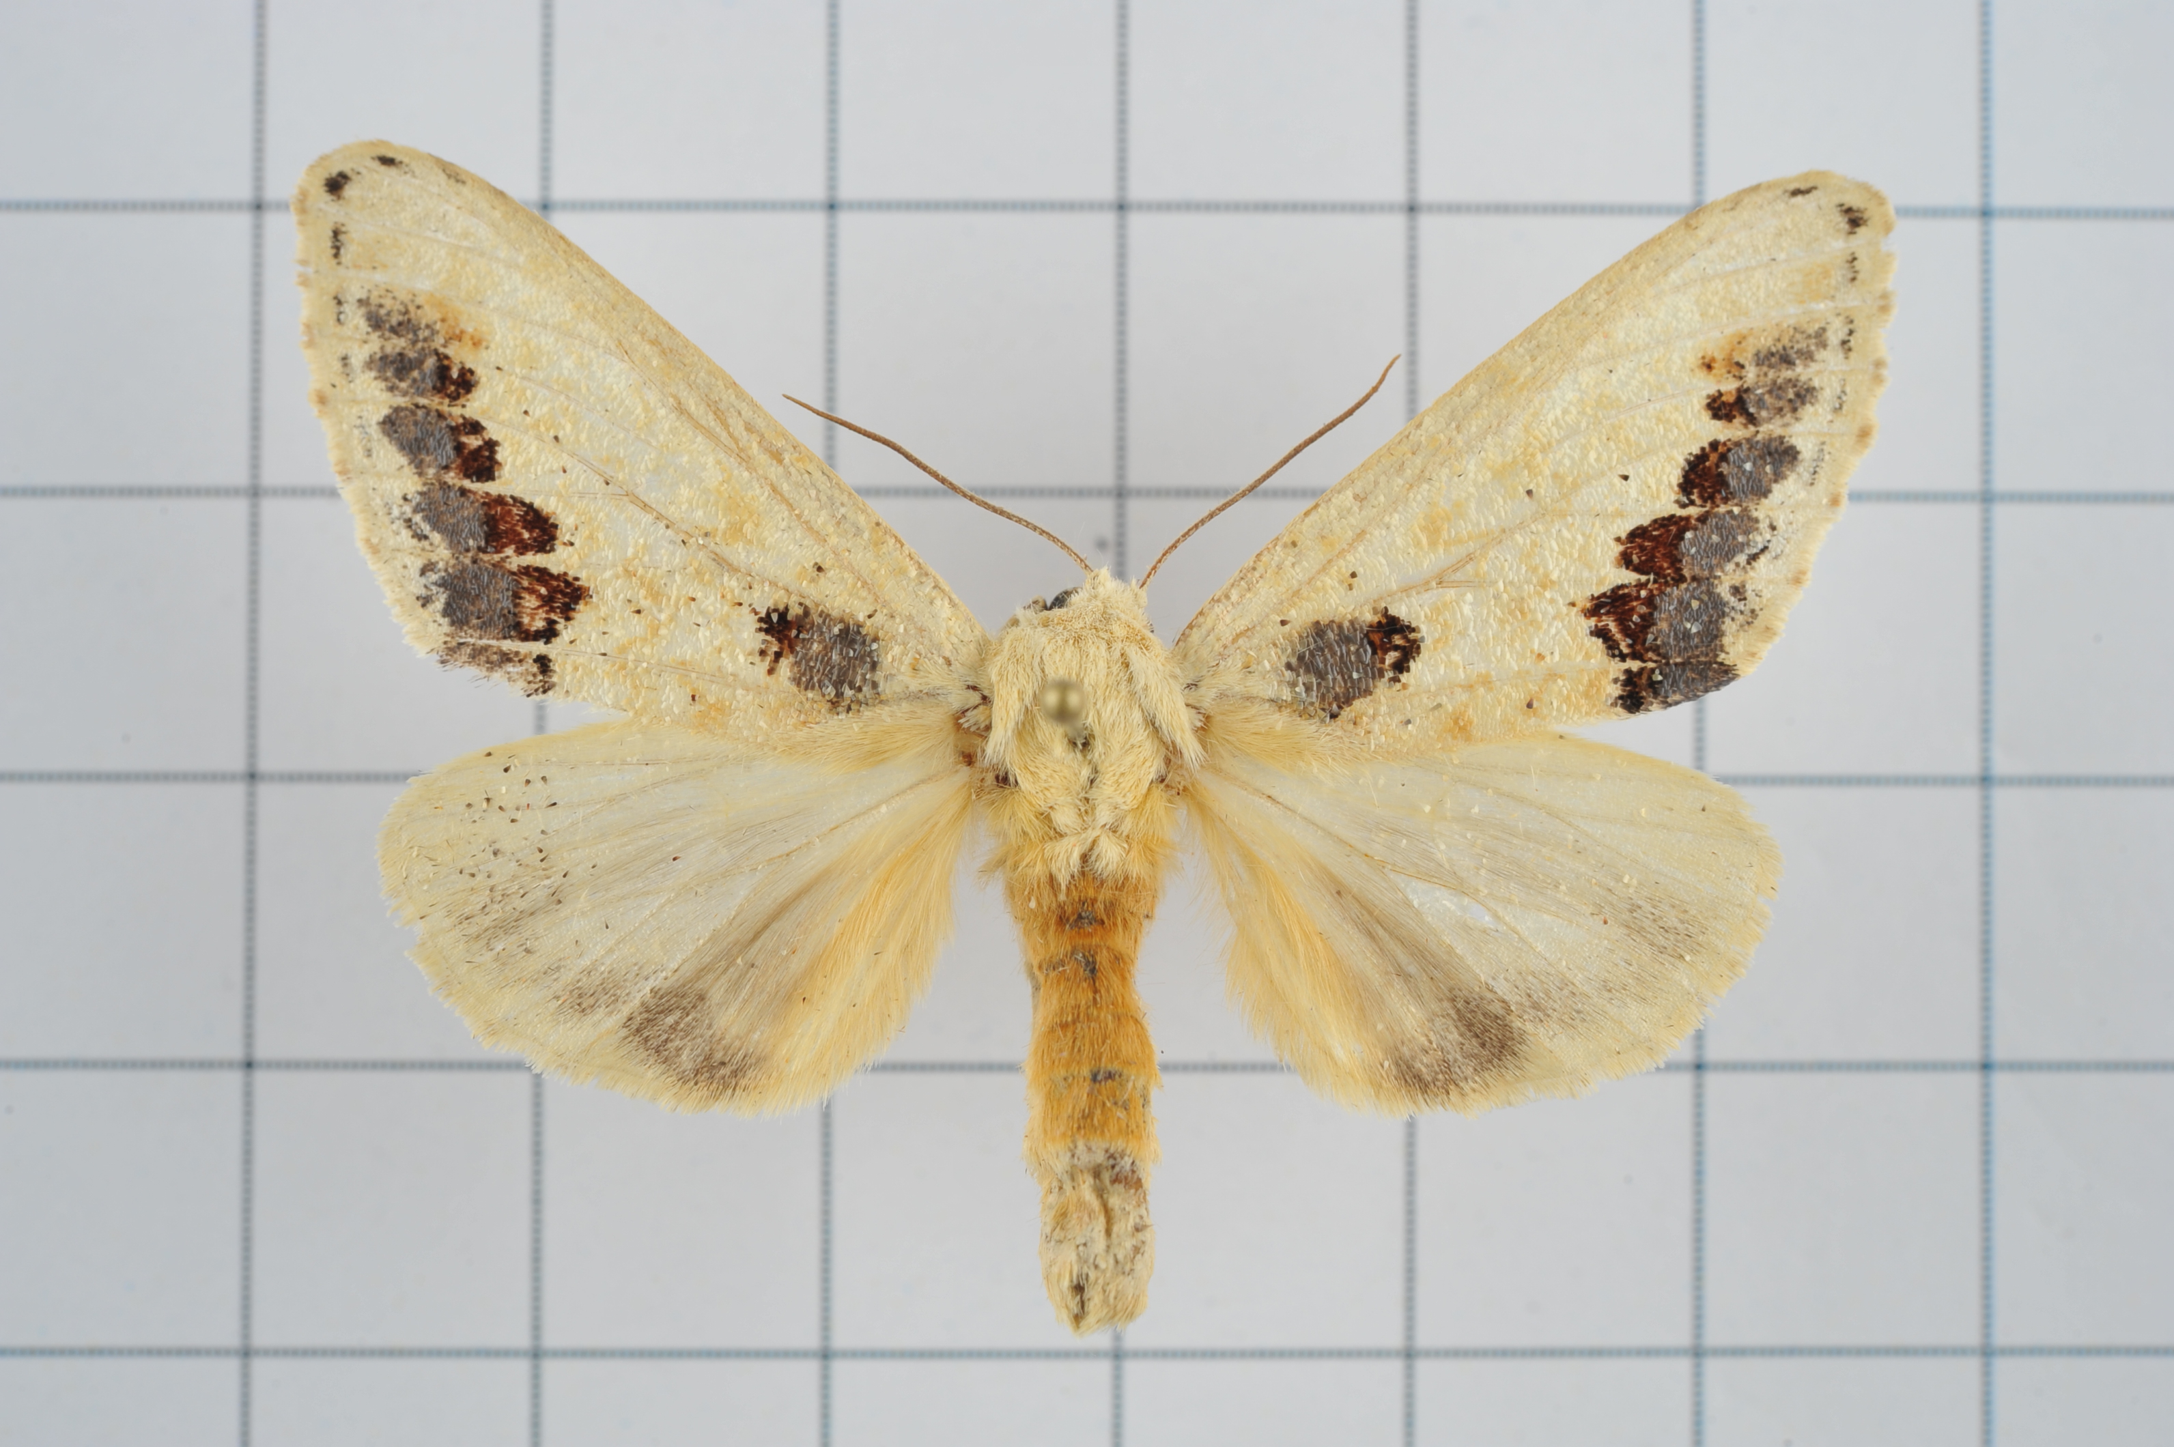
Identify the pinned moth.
Phalera flavescens flavescens
